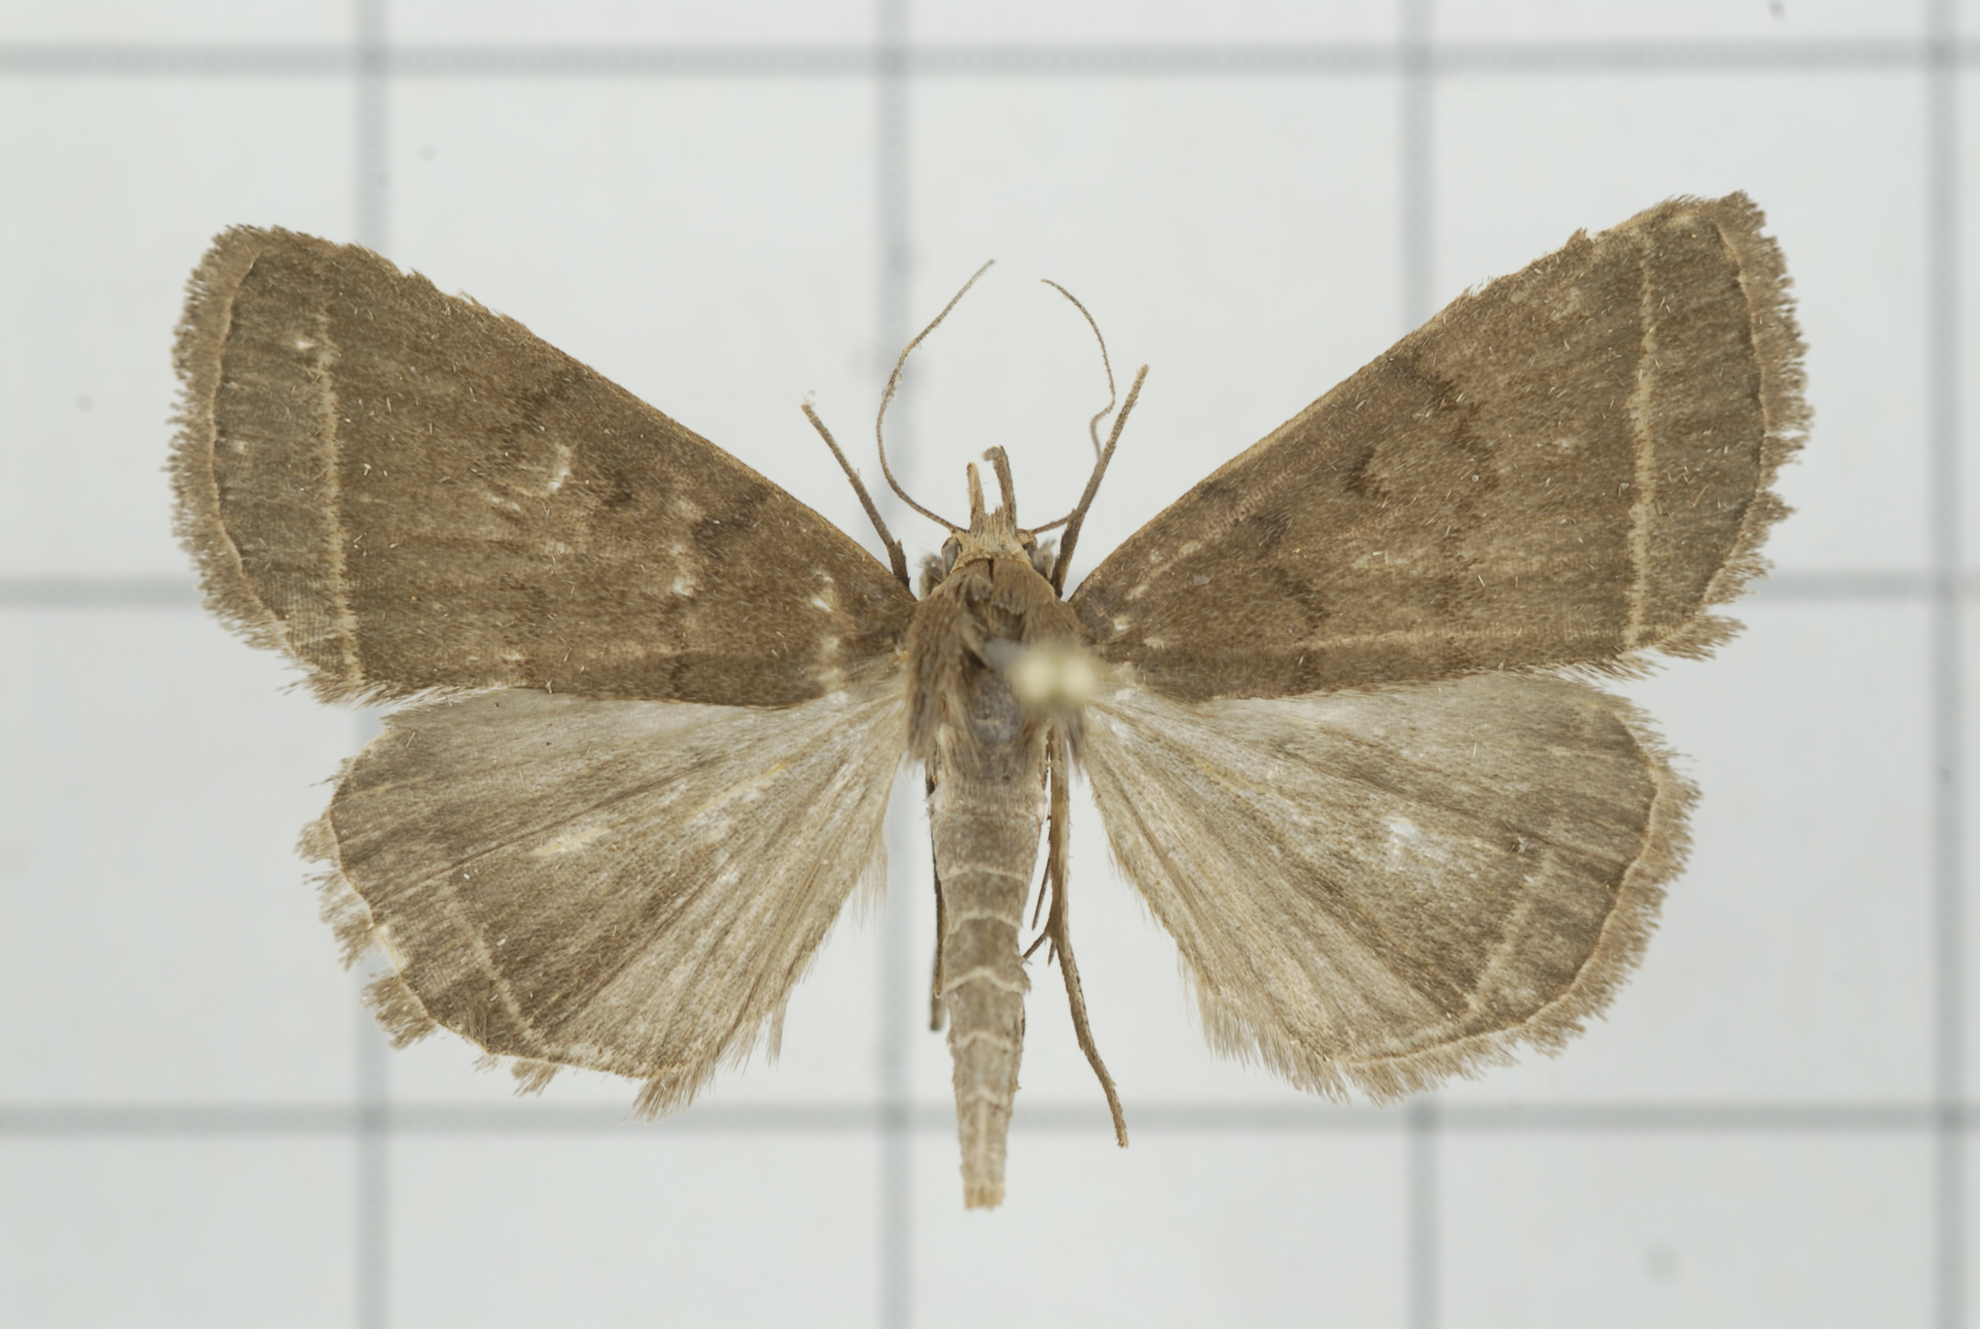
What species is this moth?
Simplicia niphona
